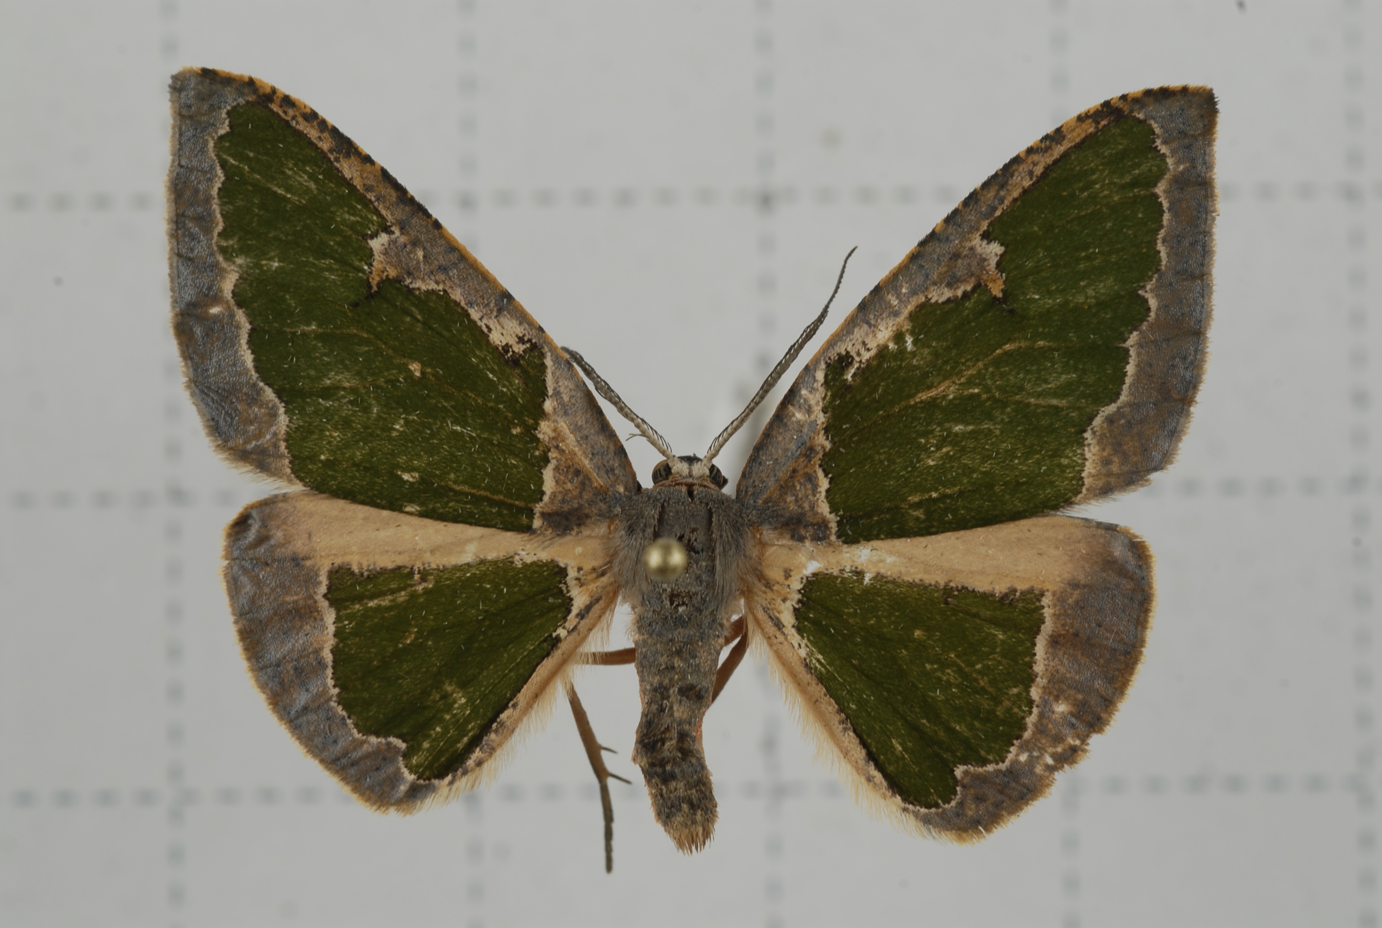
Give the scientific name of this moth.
Celenna festivaria formosensis
